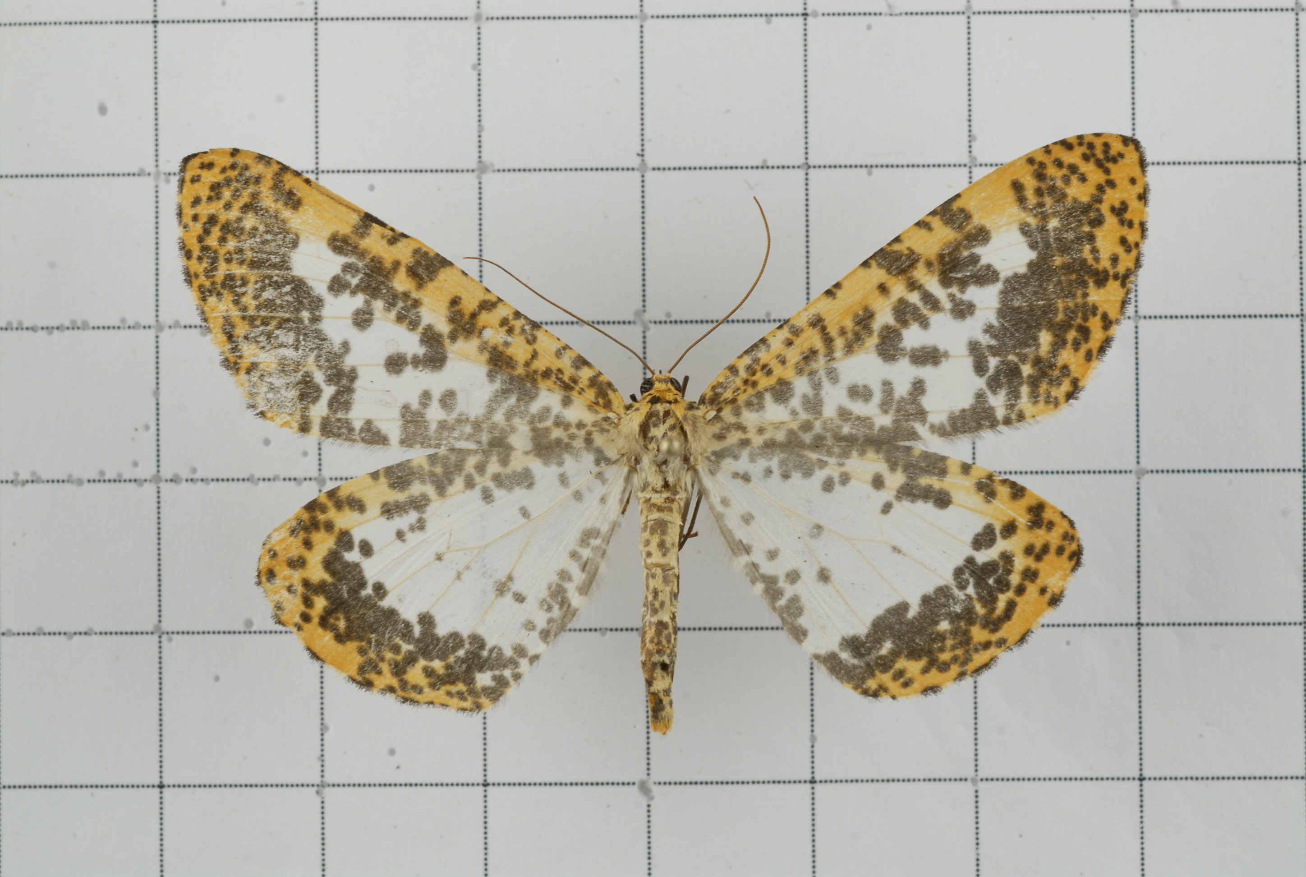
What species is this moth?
Epobeidia lucifera extranigricans
